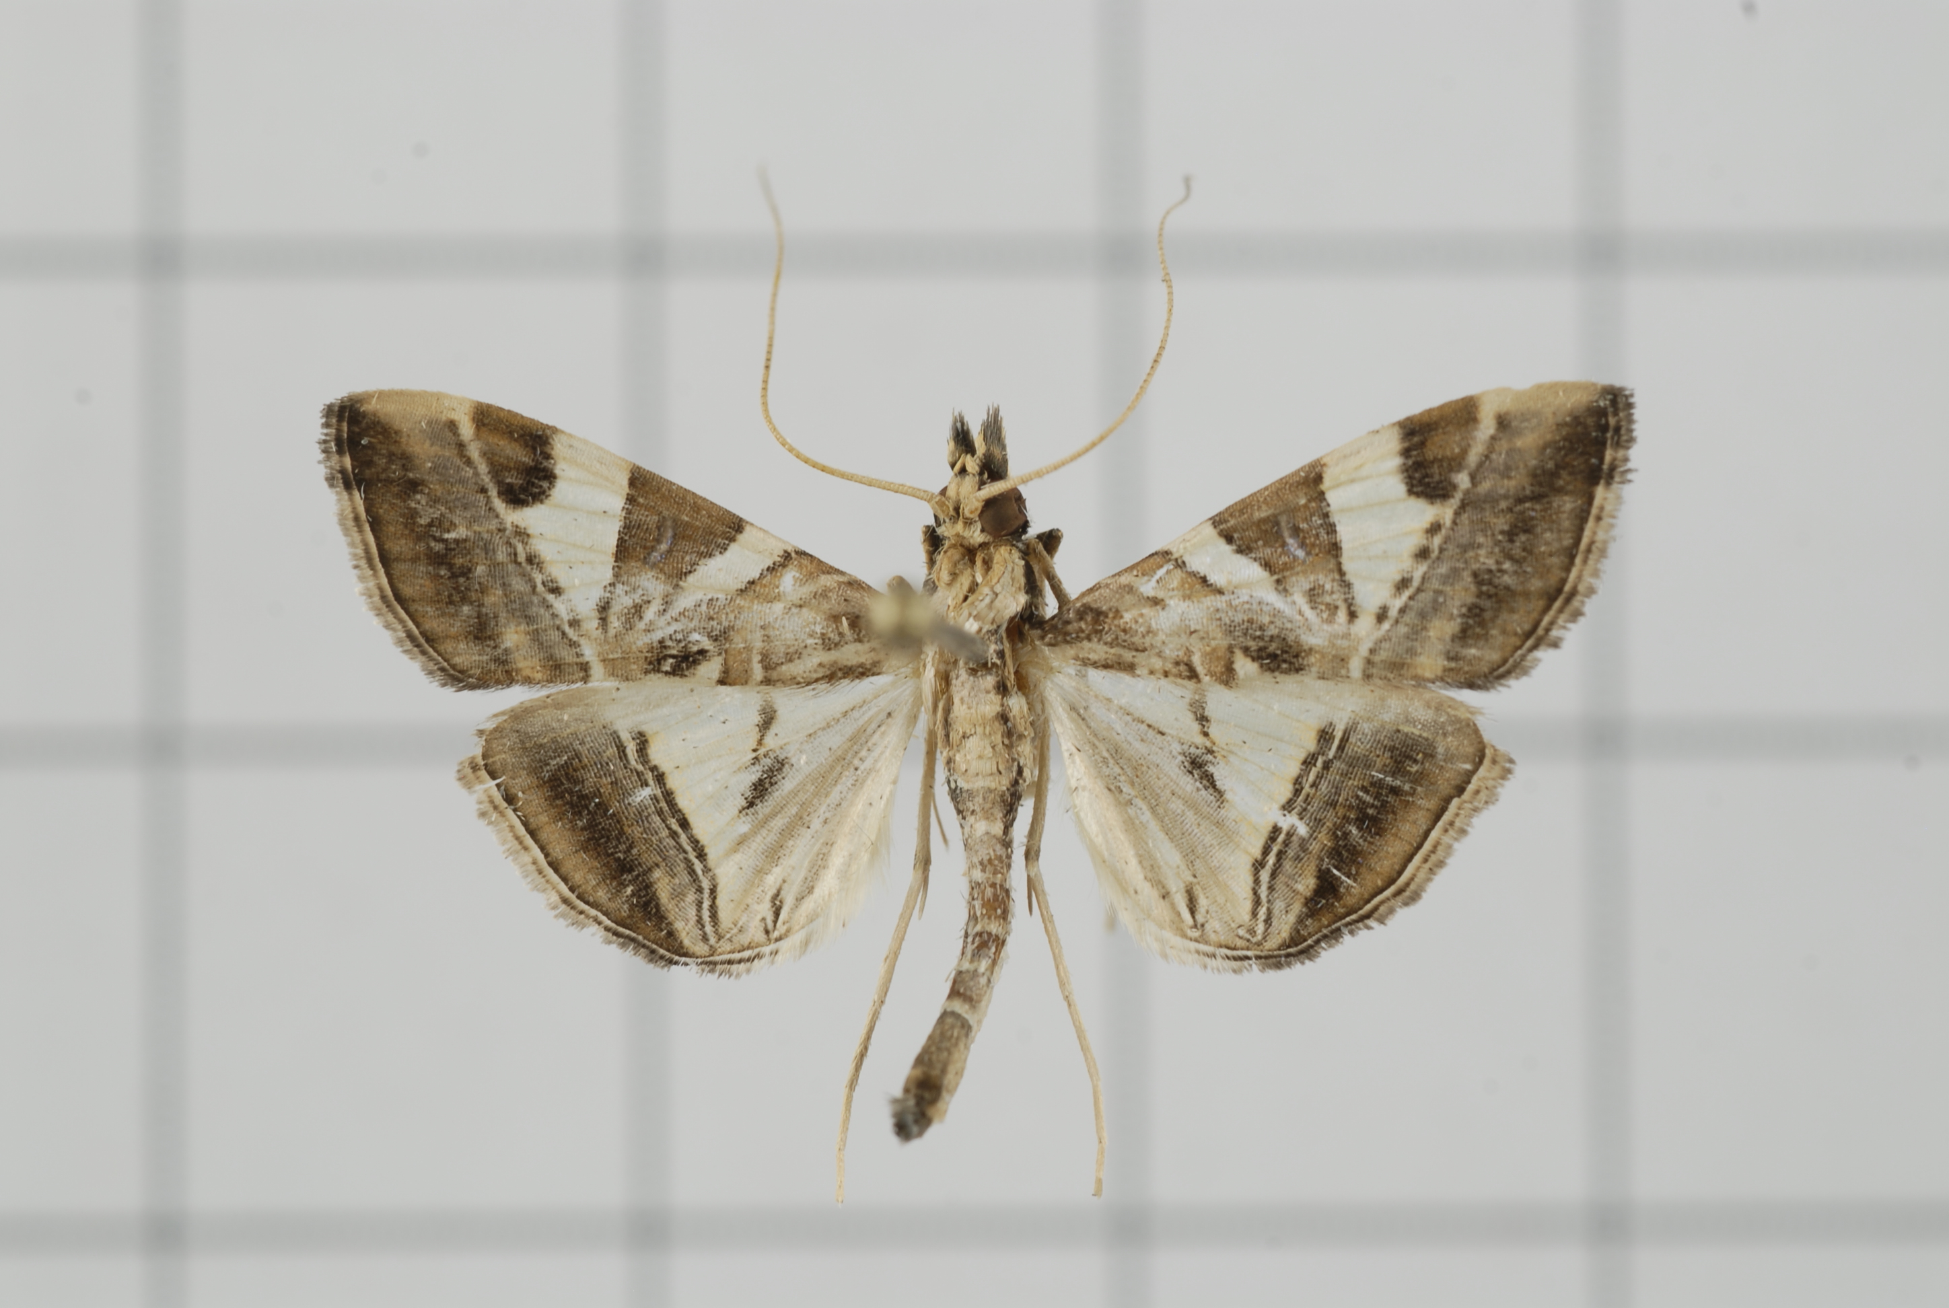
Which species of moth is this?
Agrioglypta fulguralis
